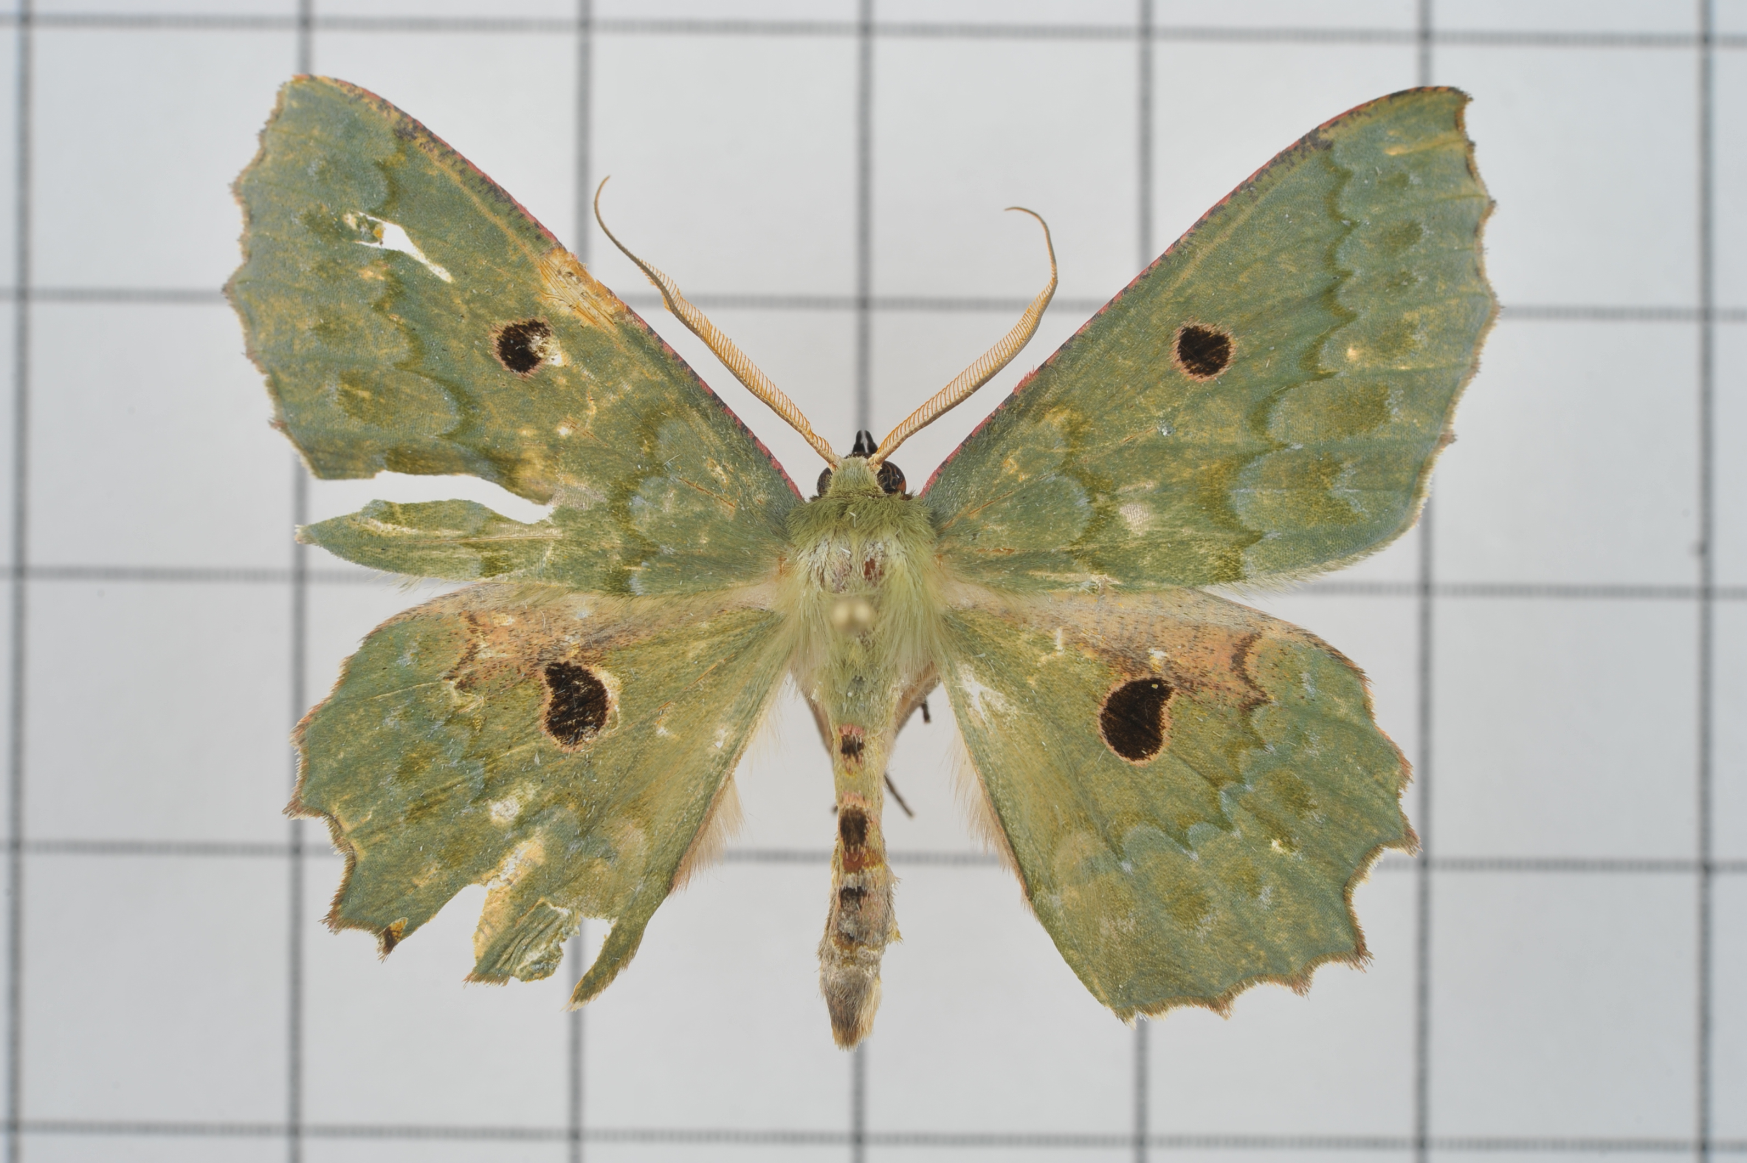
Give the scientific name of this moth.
Chlorodontopera discospilata
